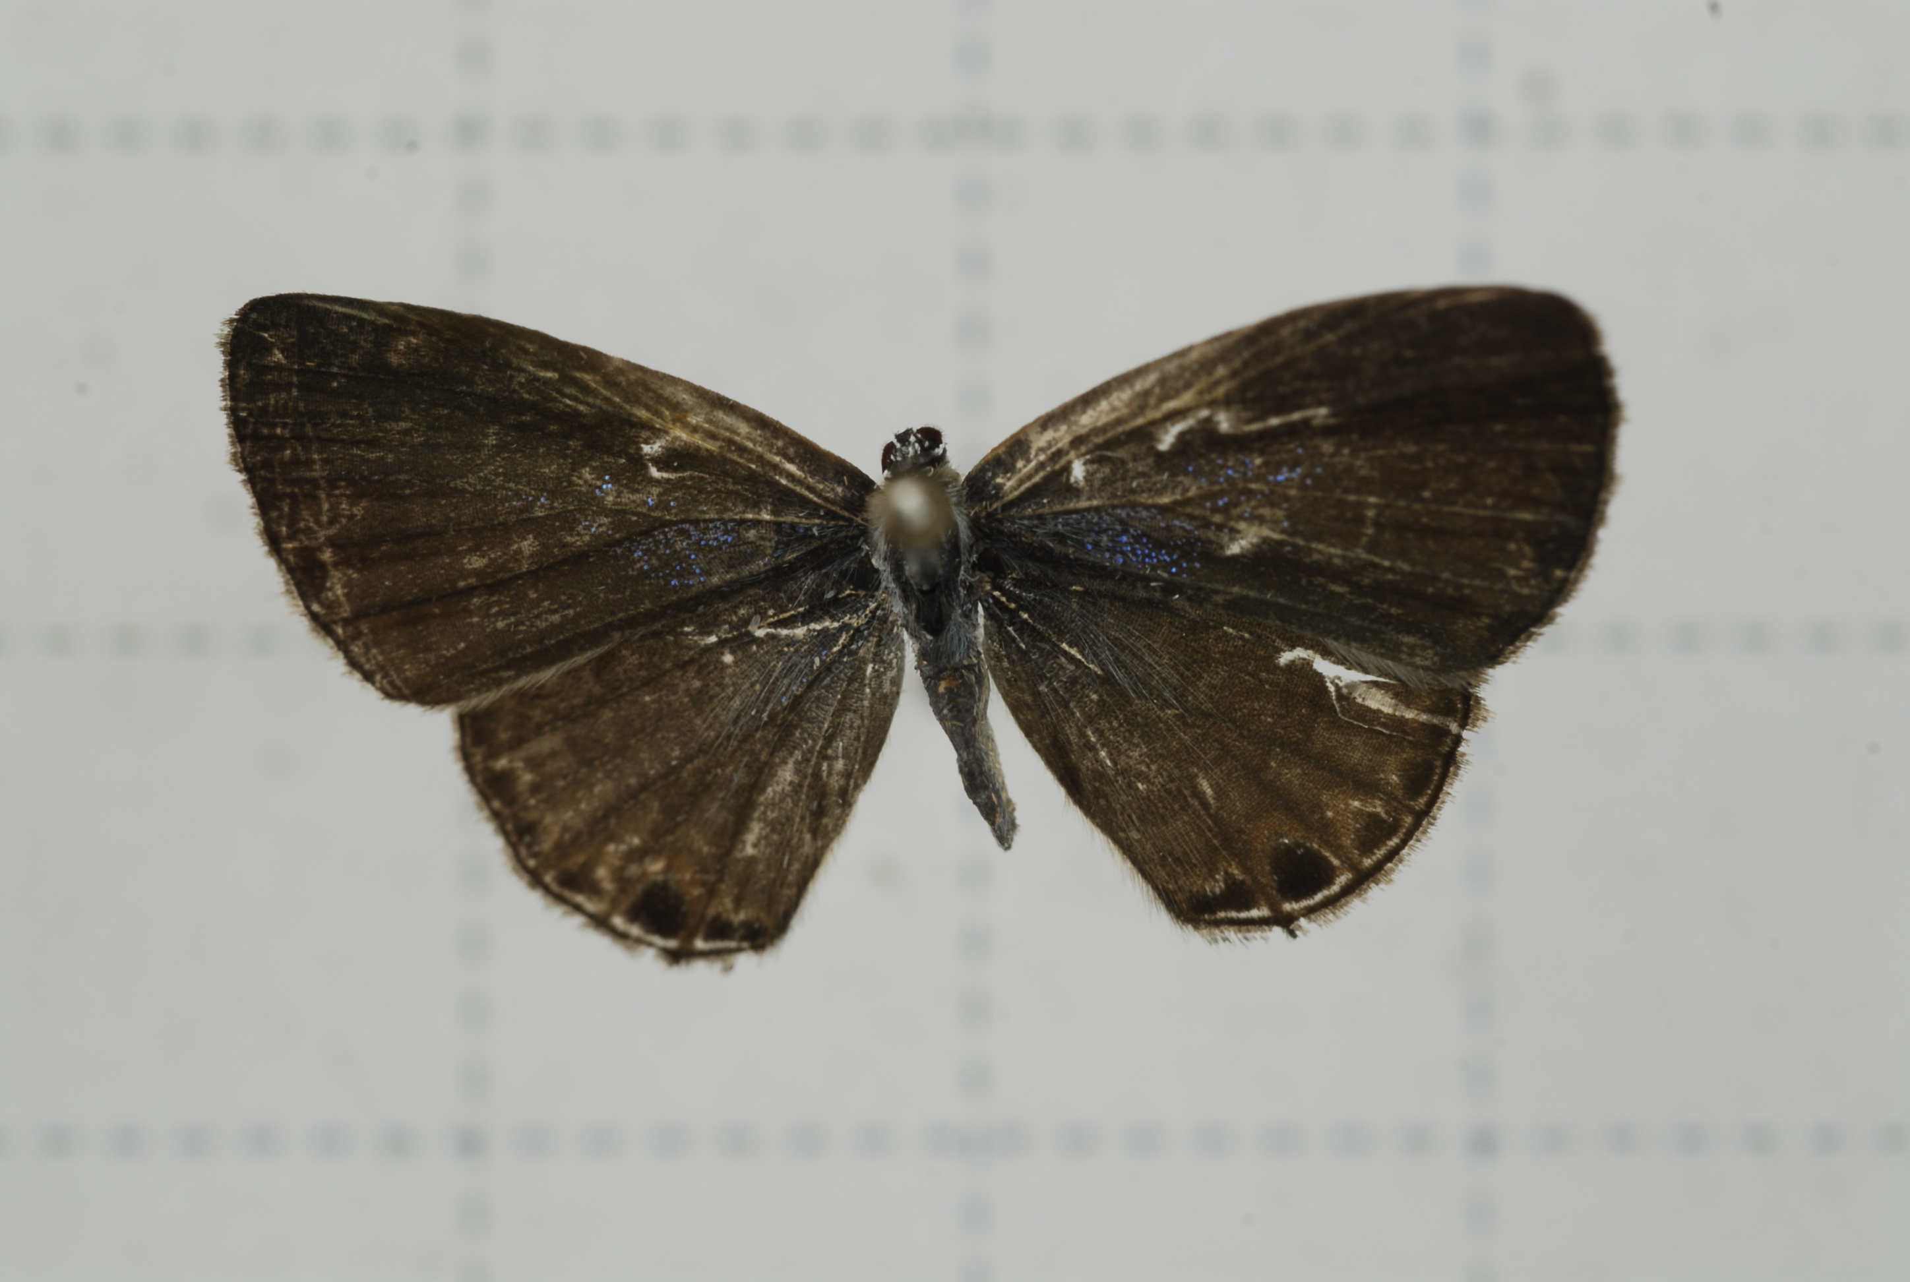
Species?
Prosotas nora formosana
